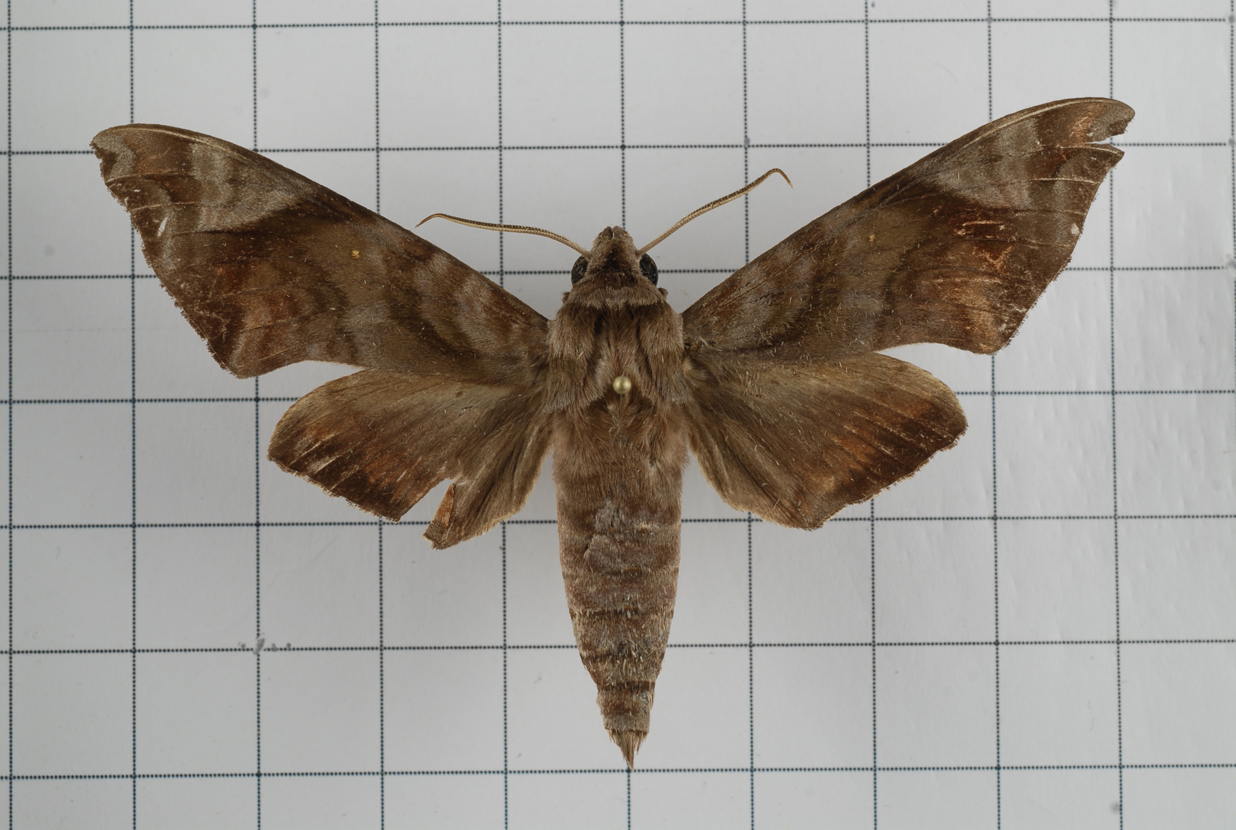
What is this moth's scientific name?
Acosmeryx castanea
